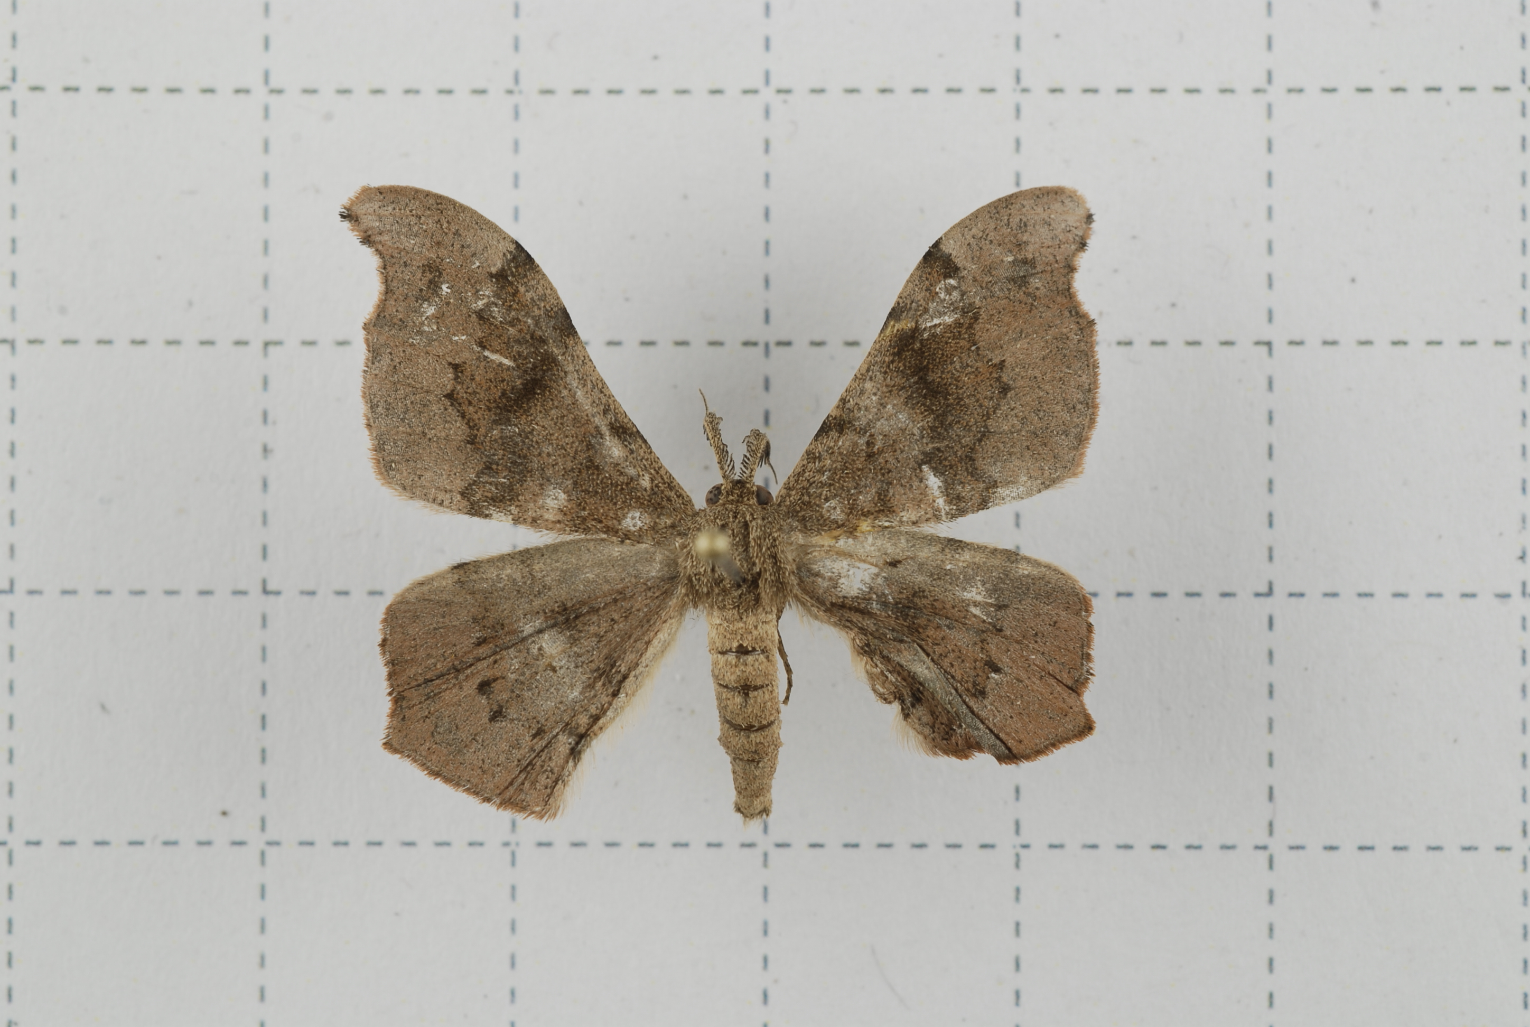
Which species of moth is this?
Hyposidra talaca talaca
